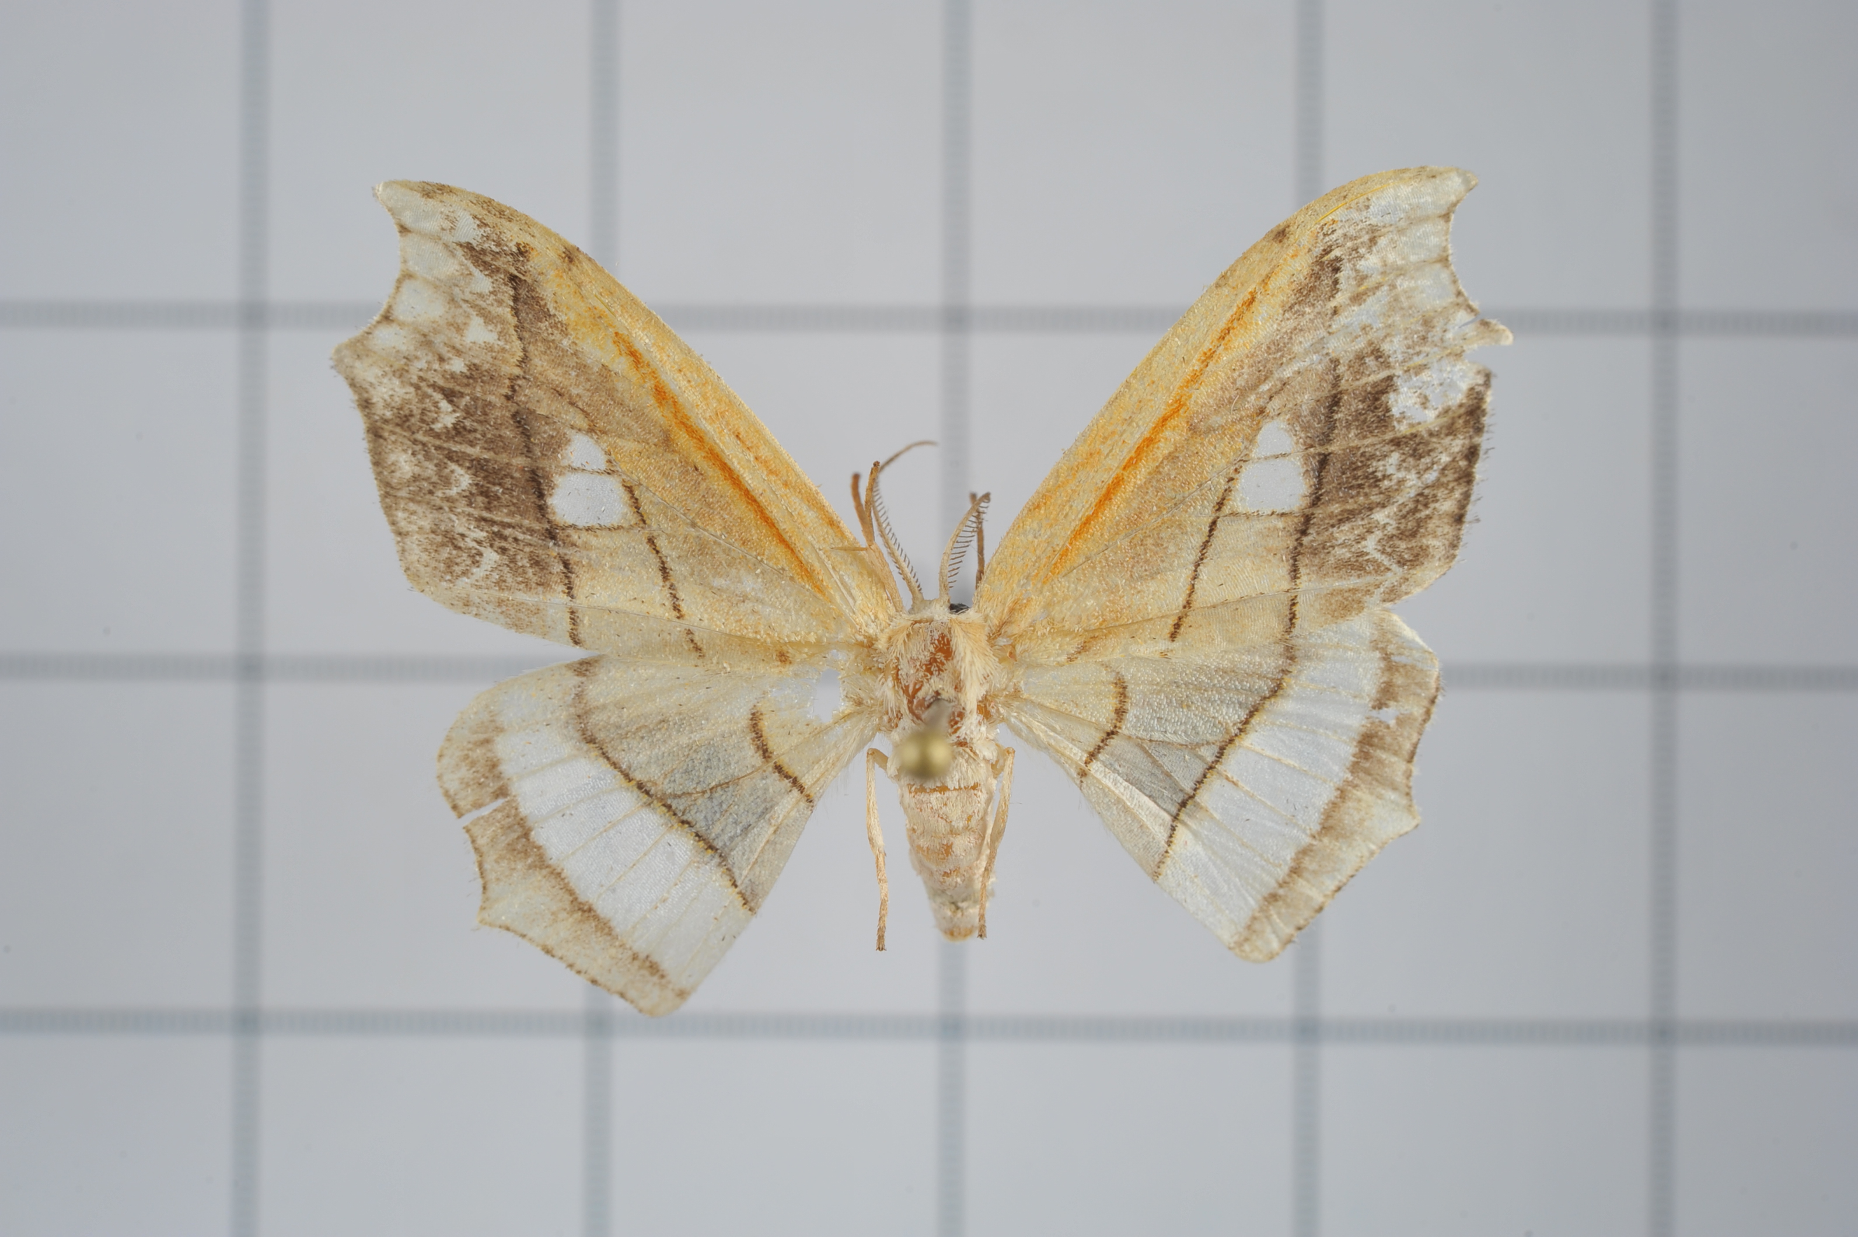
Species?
Leucoblepsis taiwanensis
